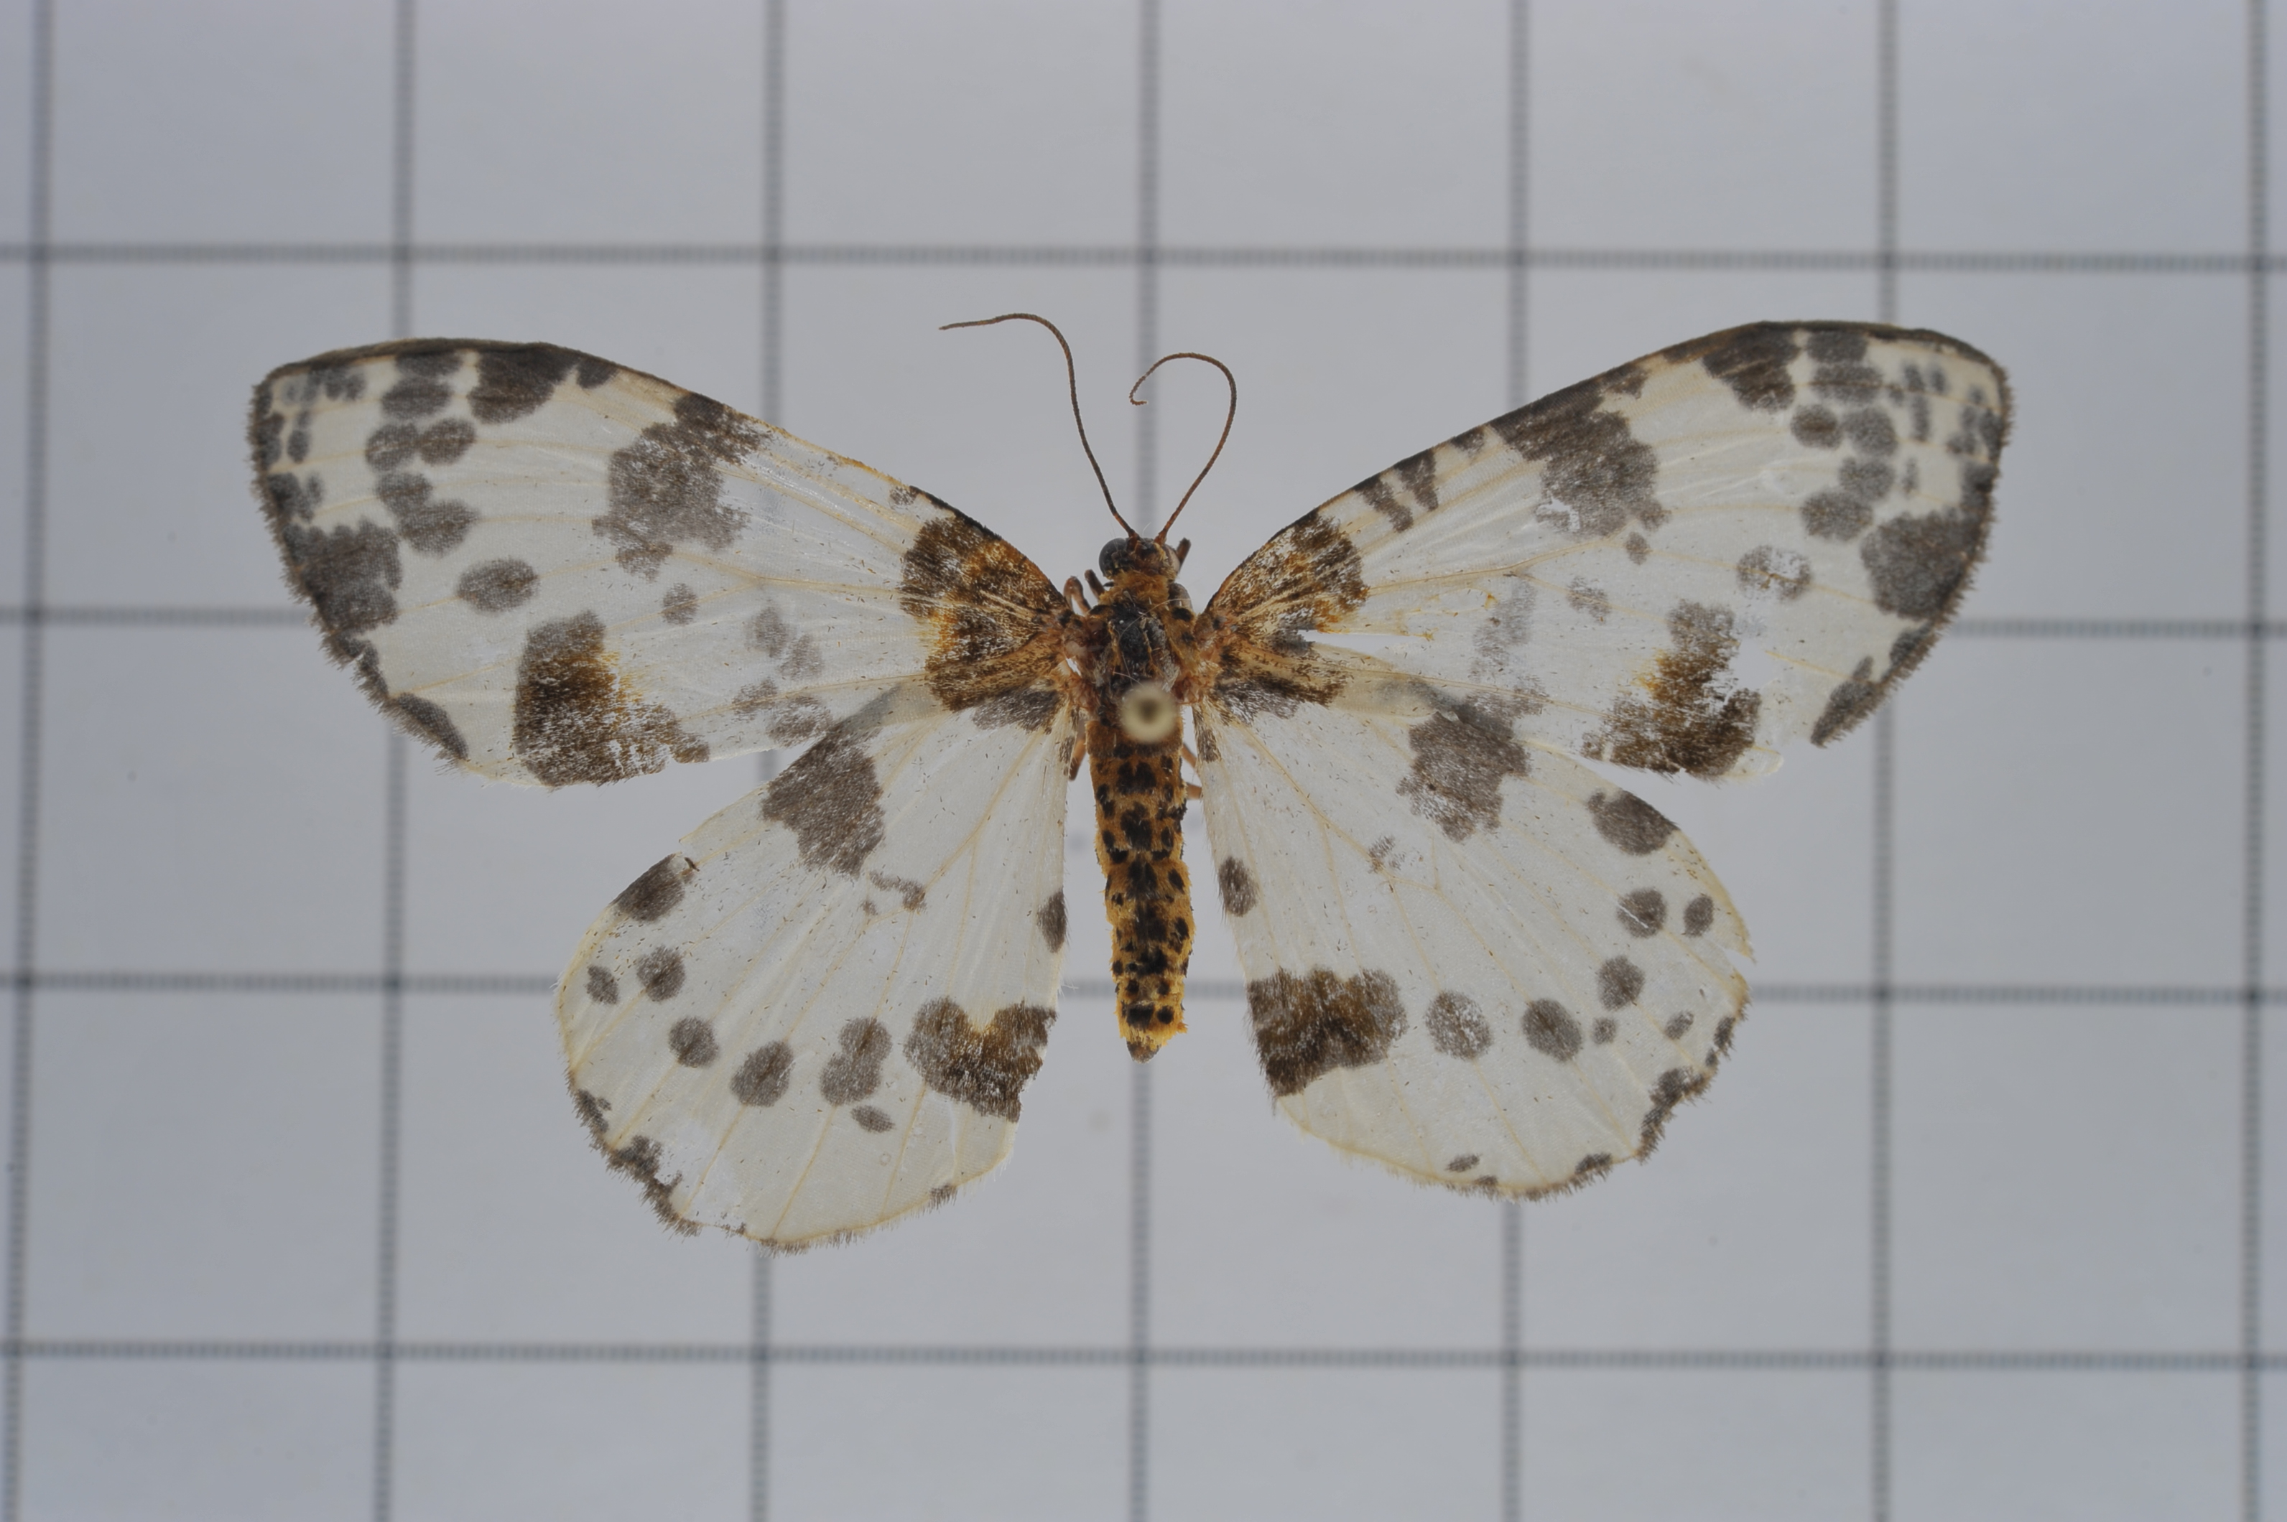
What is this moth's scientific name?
Abraxas adilluminata
